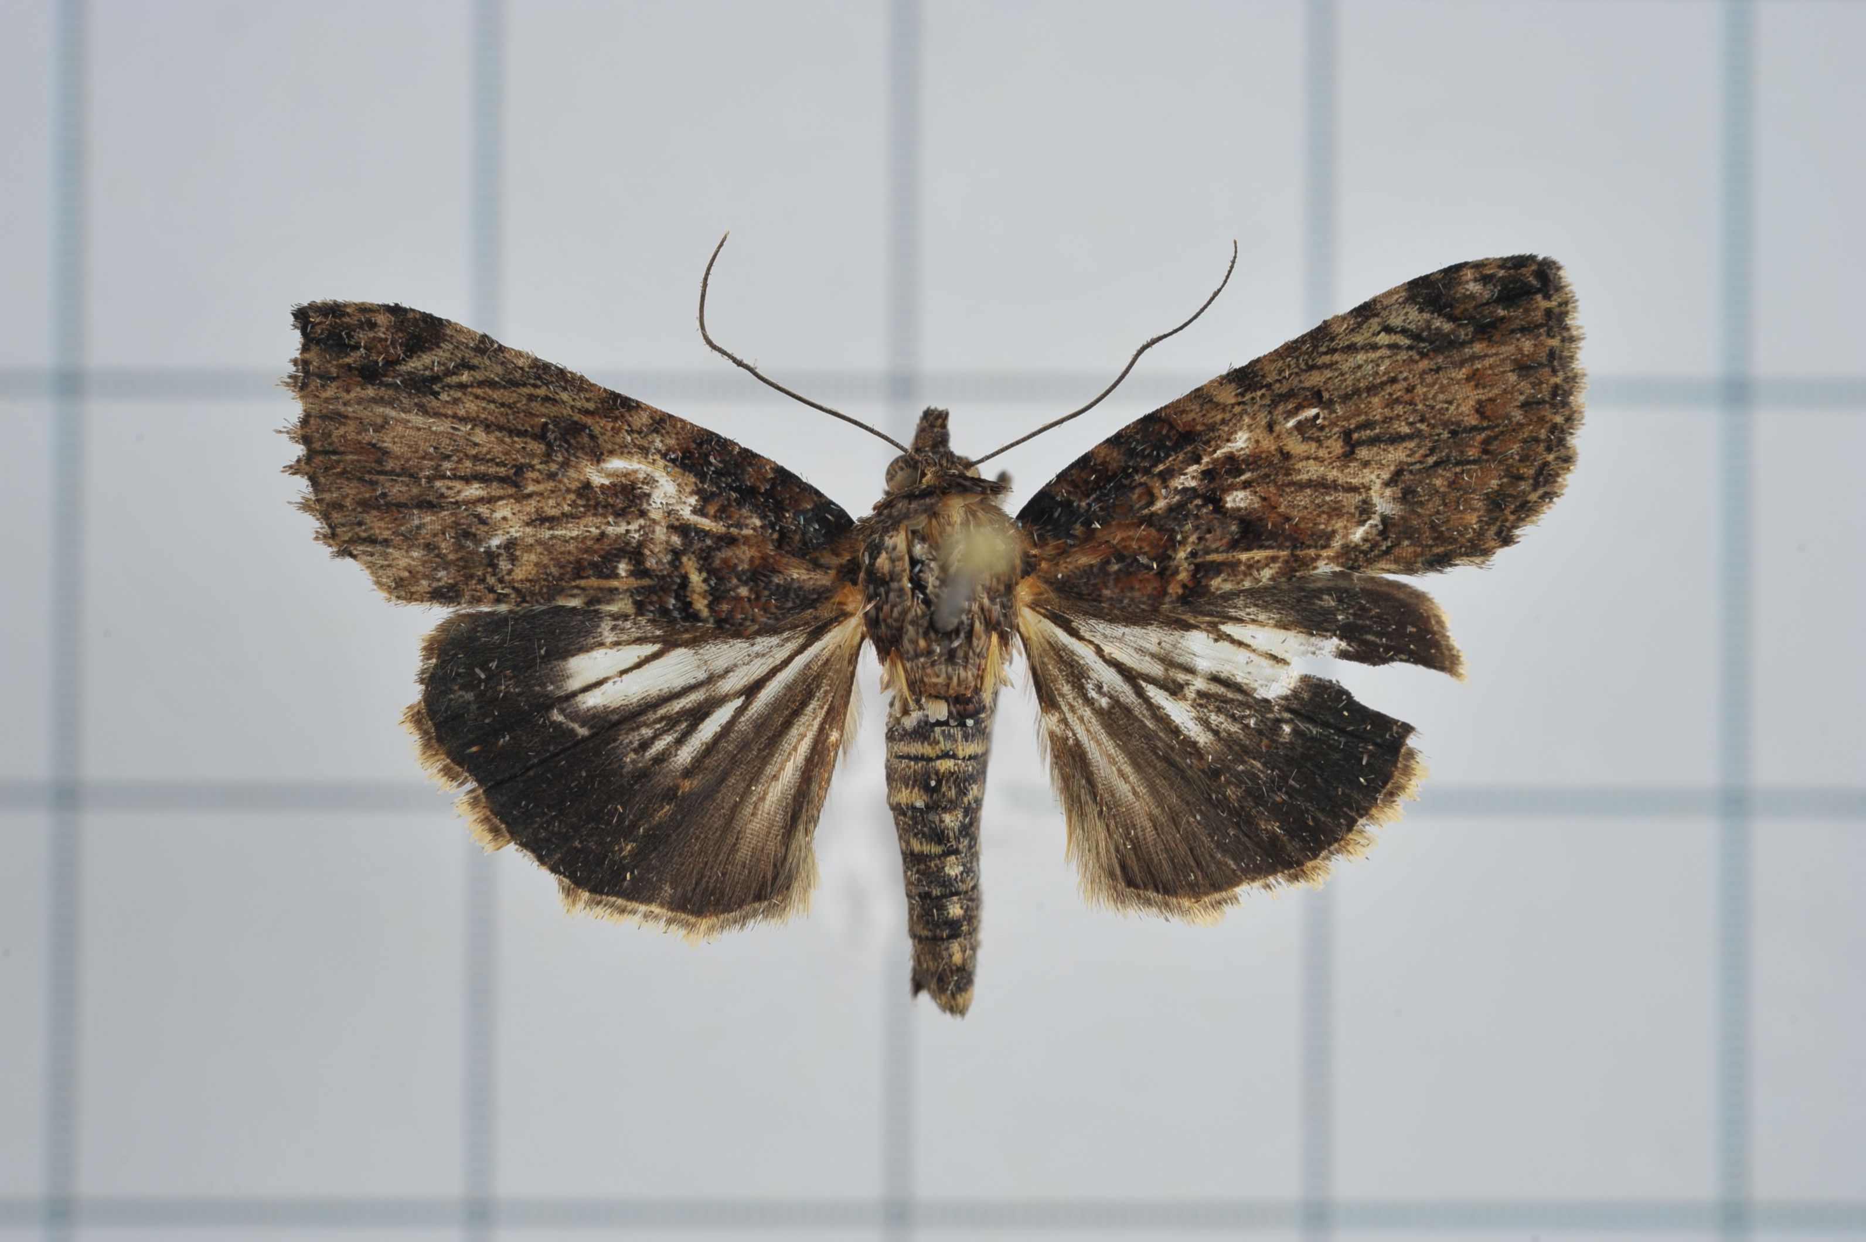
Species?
Lophoptera phaeobasis
